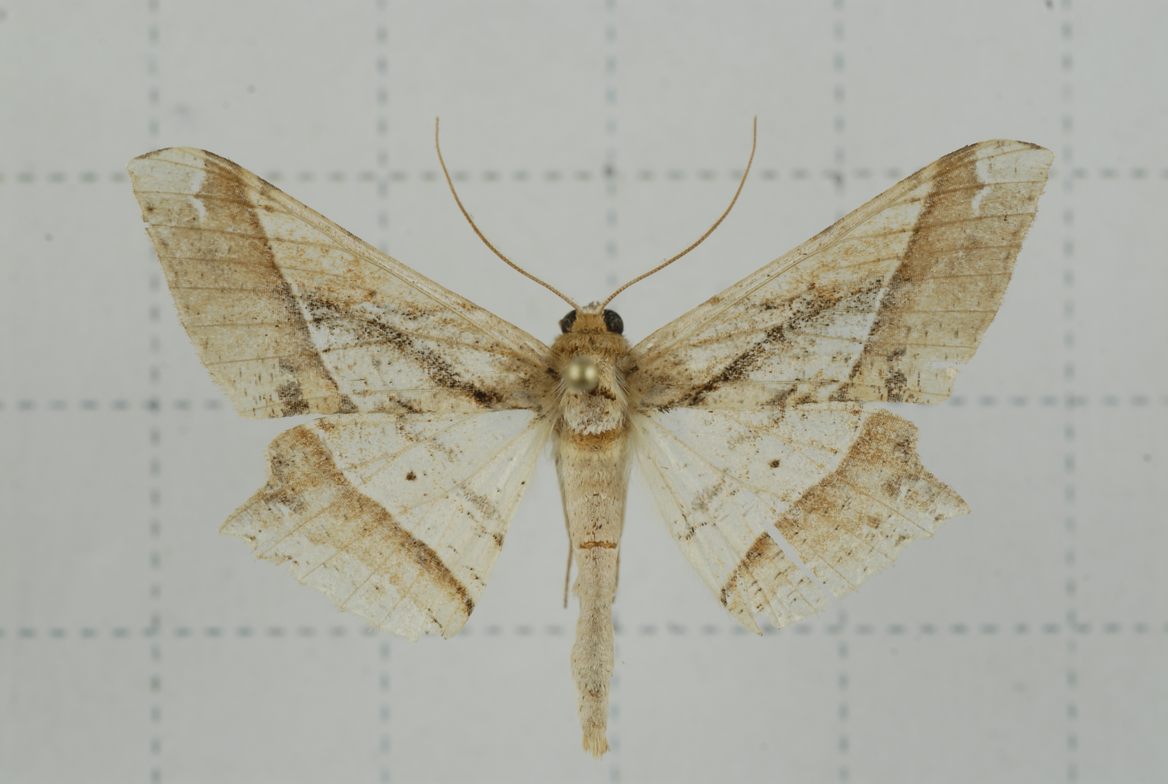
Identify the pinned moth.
Krananda latimarginaria
